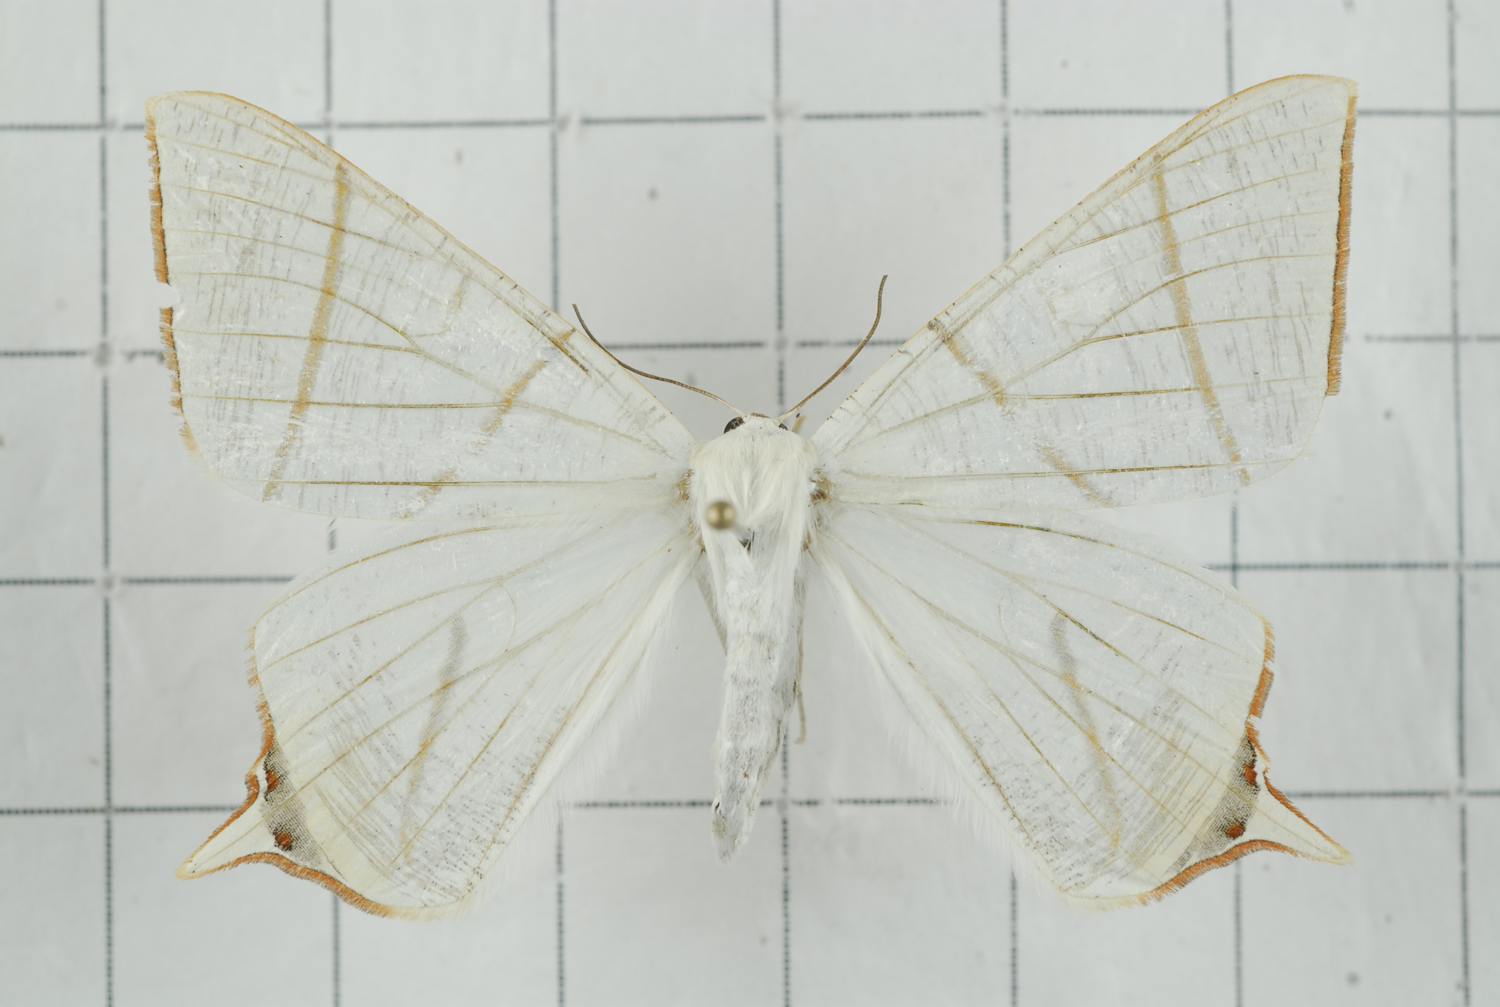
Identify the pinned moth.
Ourapteryx changi
